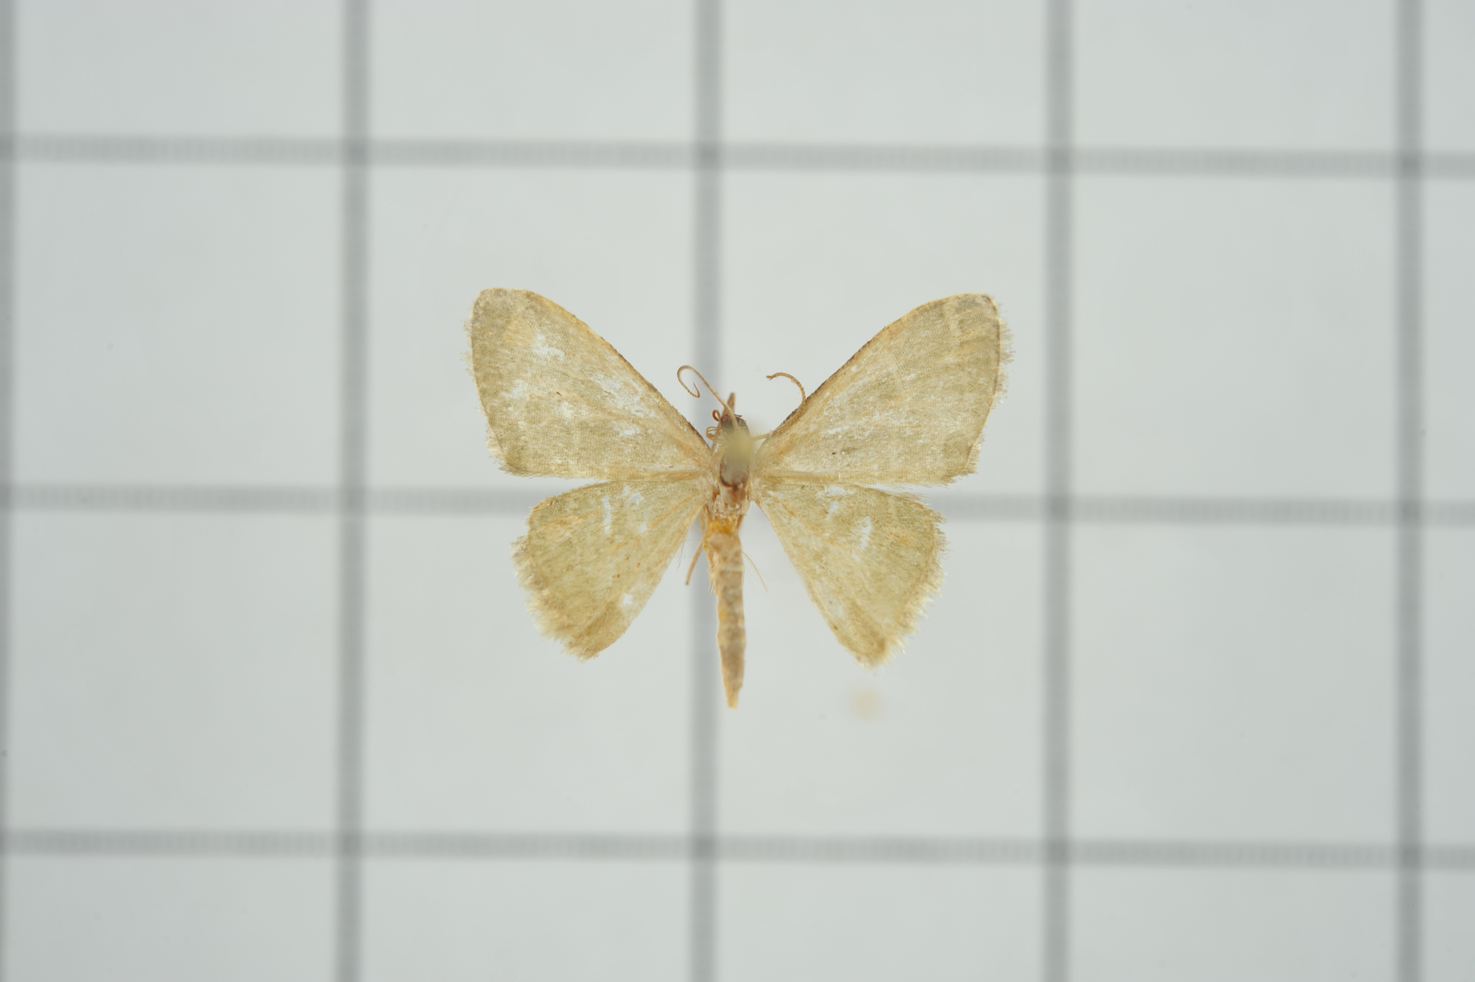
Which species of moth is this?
Lophophleps purpurea
